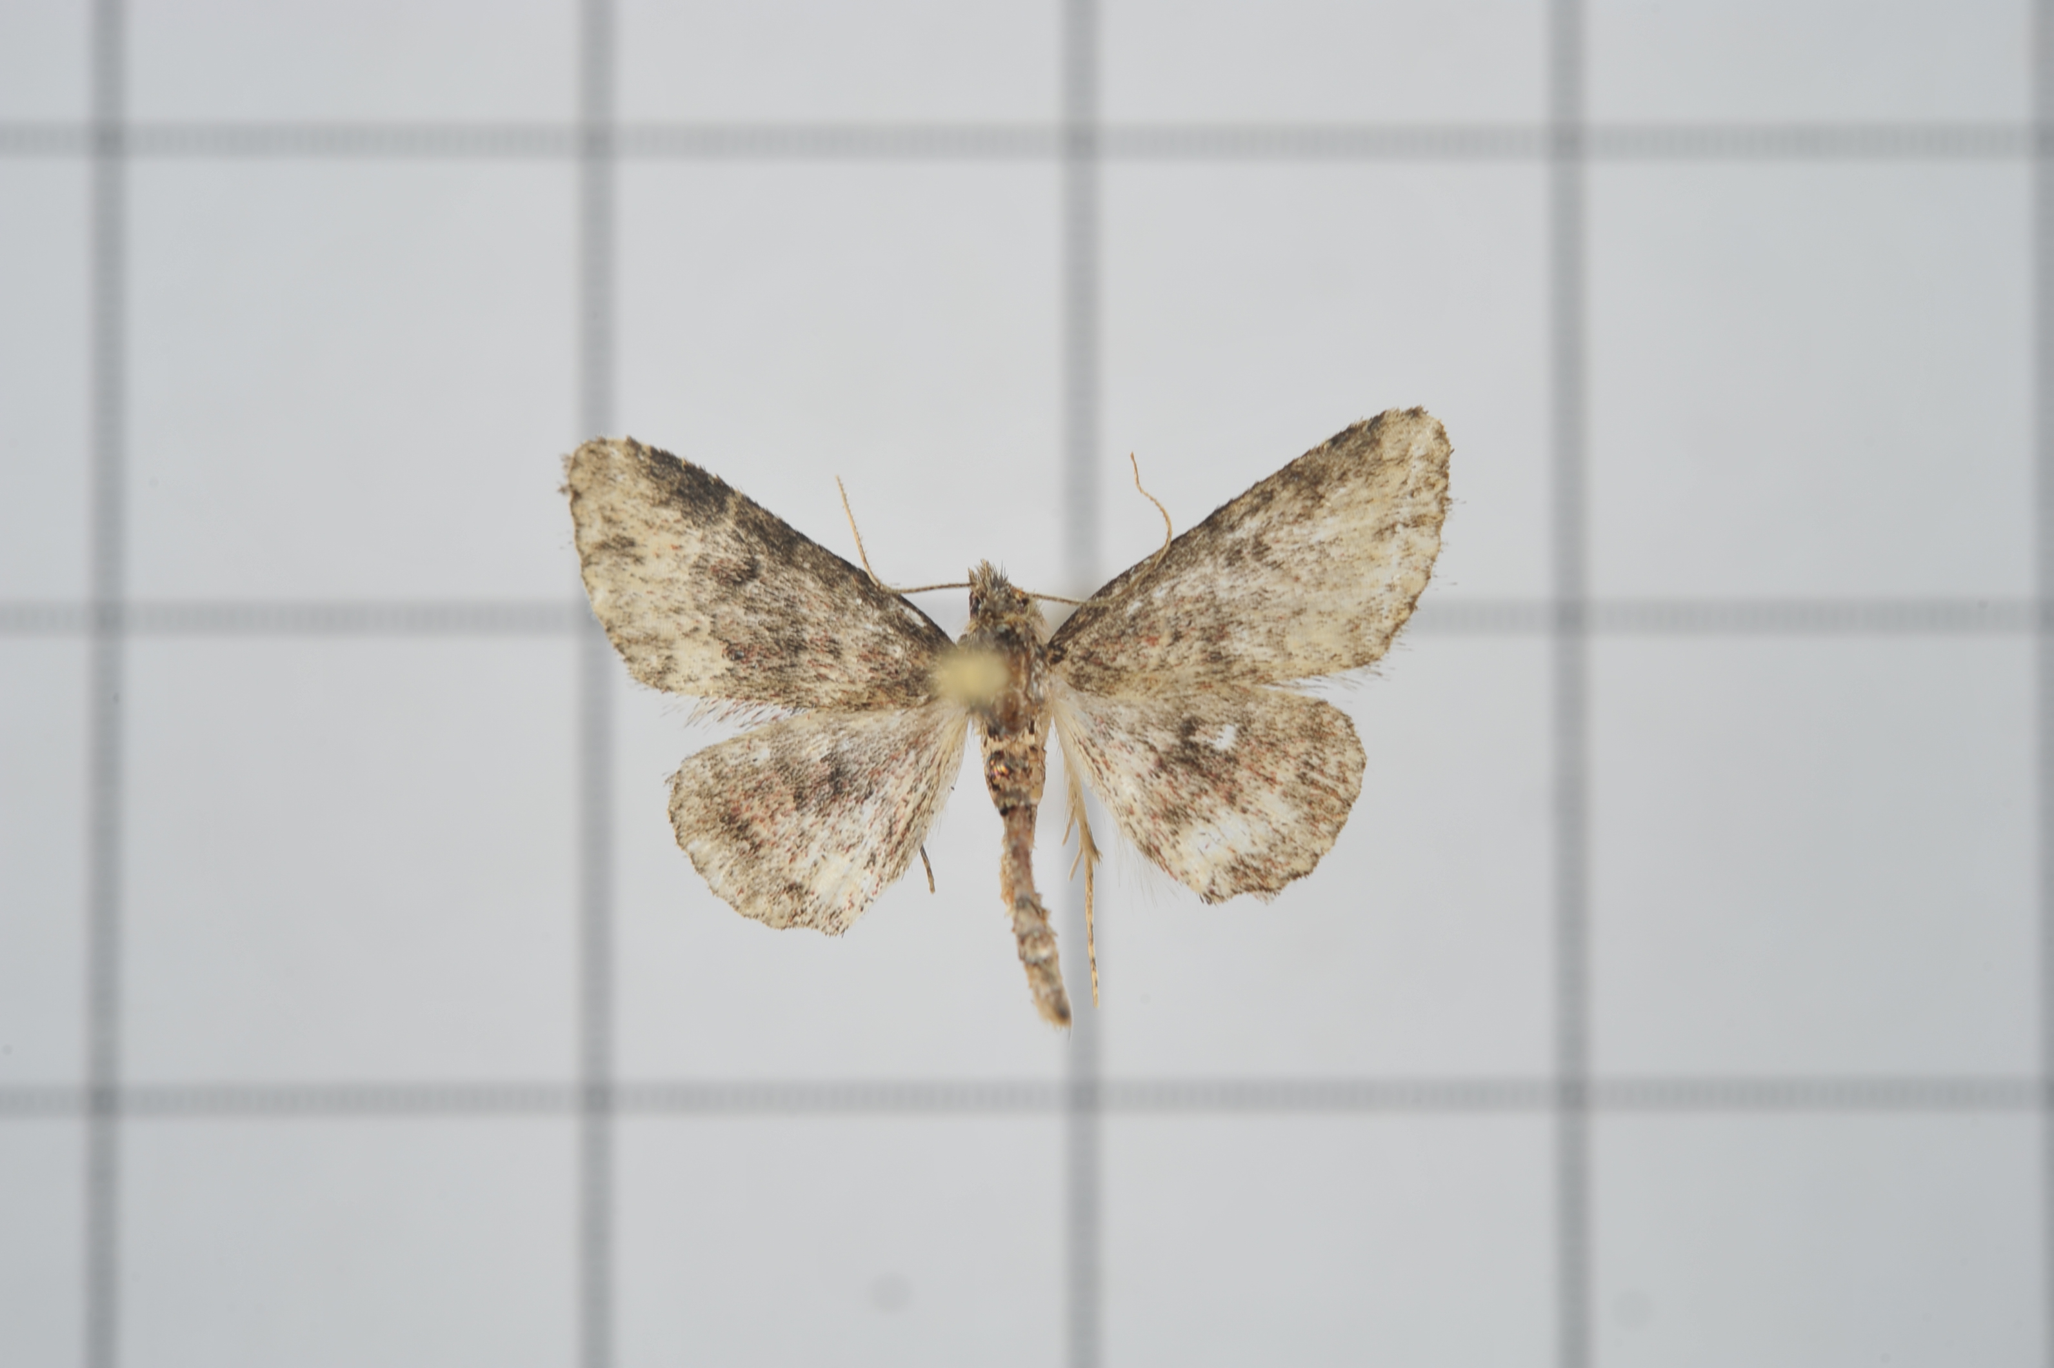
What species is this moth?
Paragona inchoata
